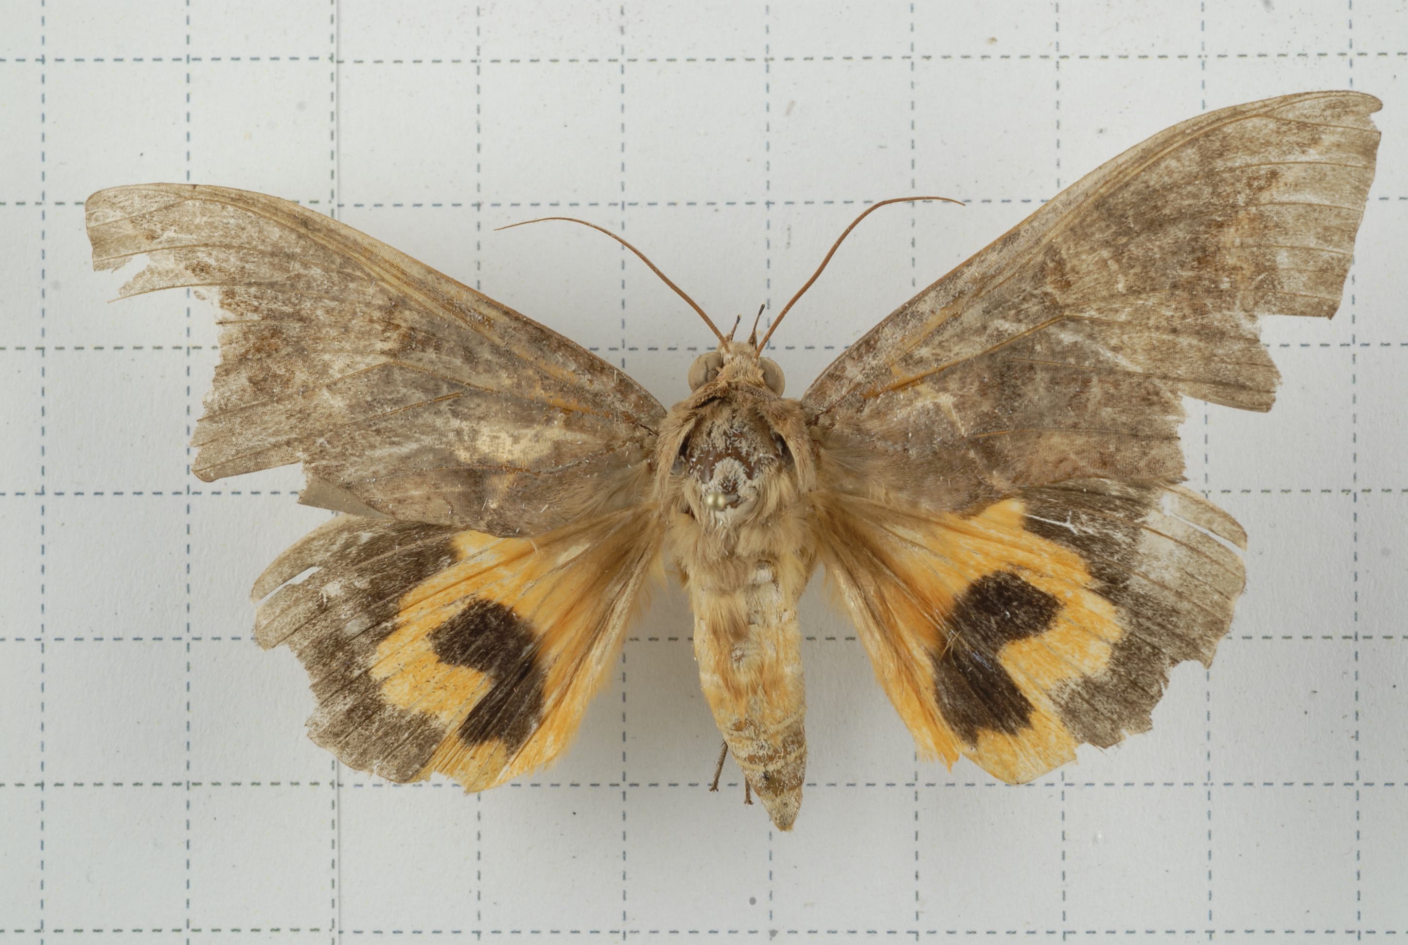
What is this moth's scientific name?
Eudocima phalonia
